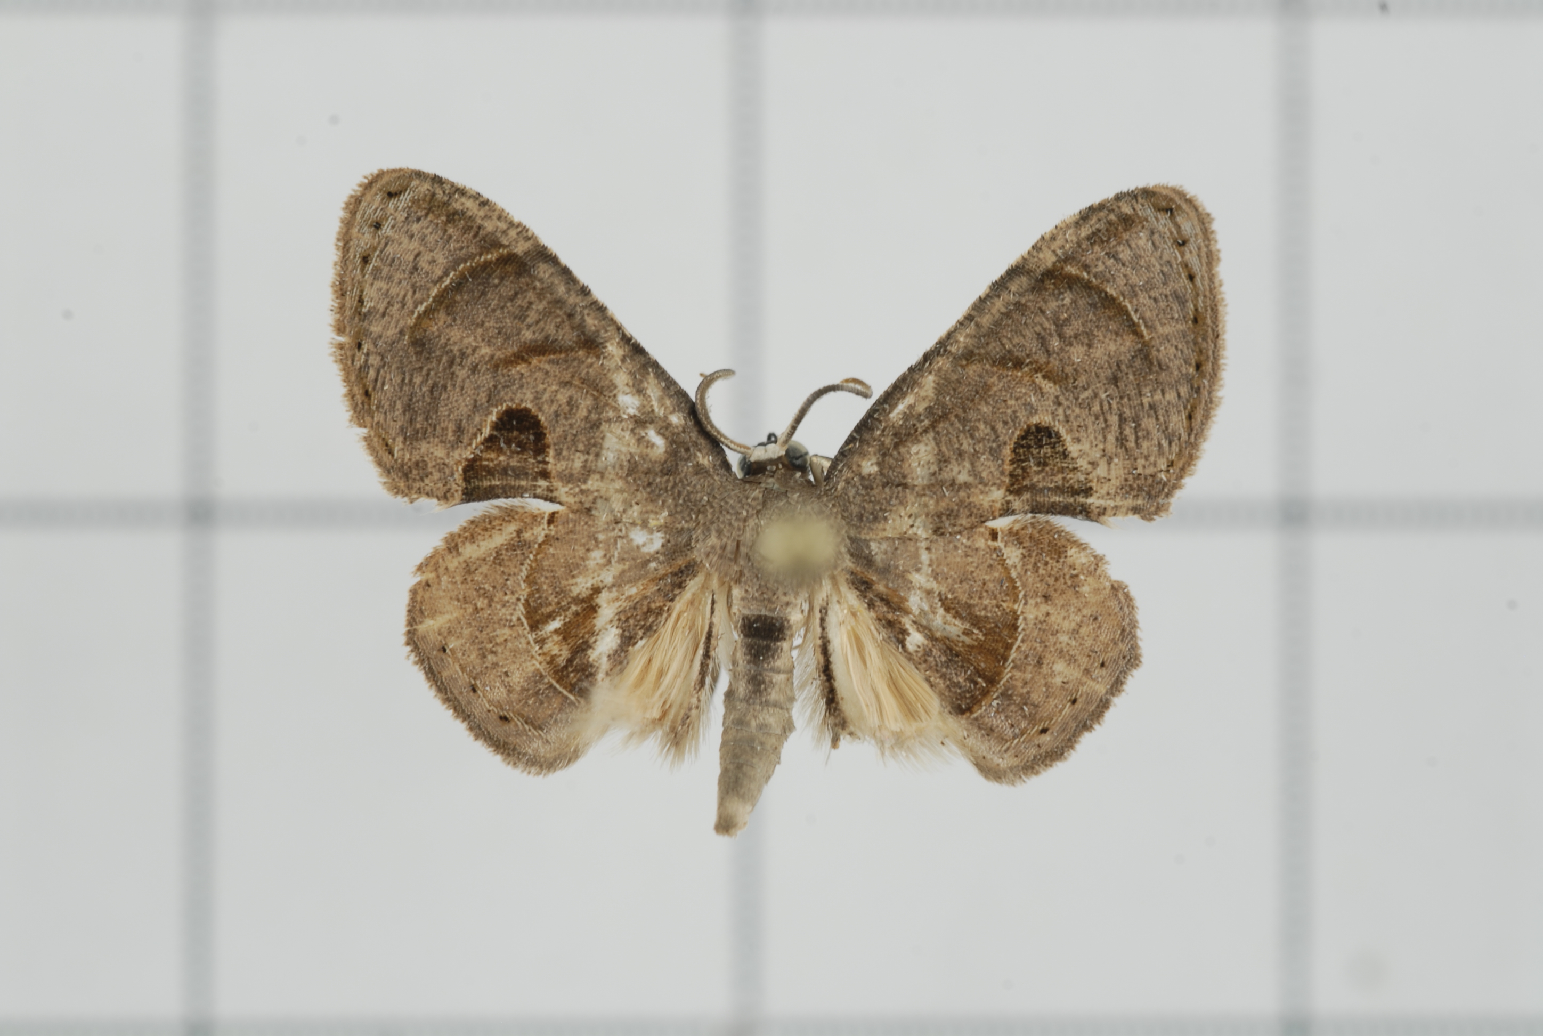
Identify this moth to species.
Phazaca kosemponicola
